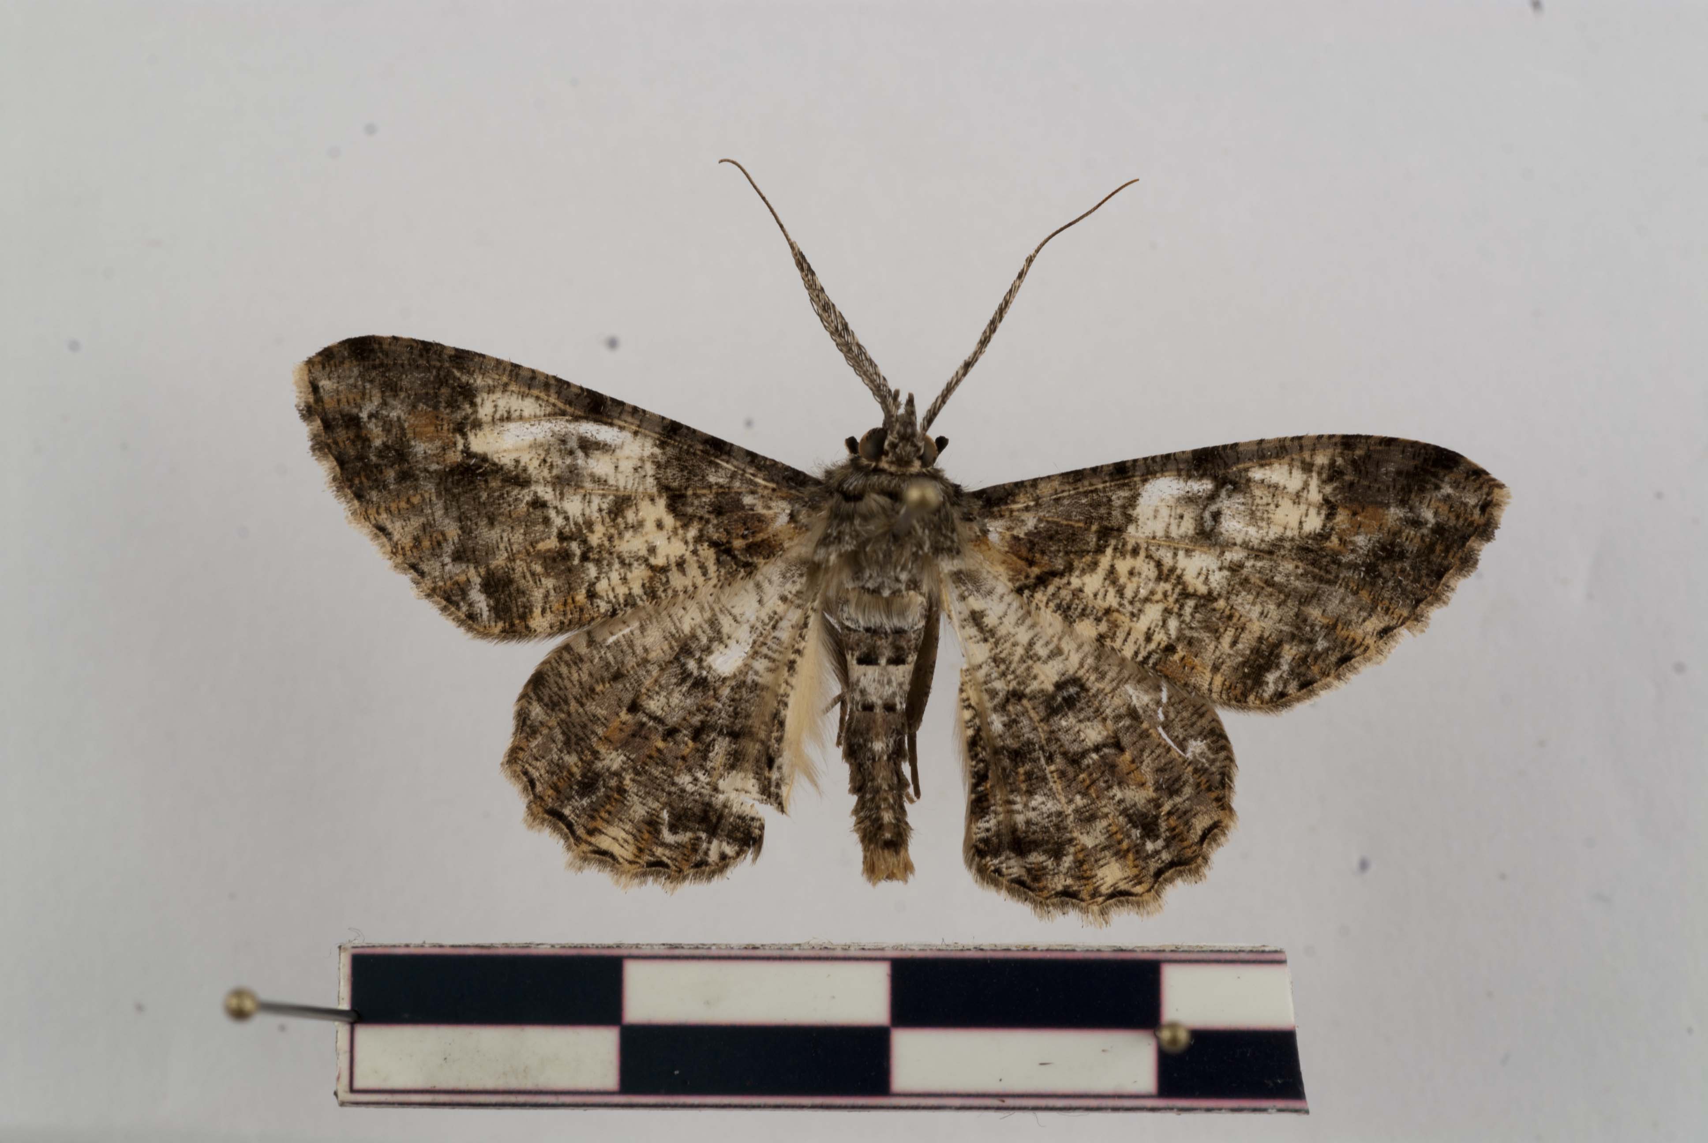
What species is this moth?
Cleora alienaria
